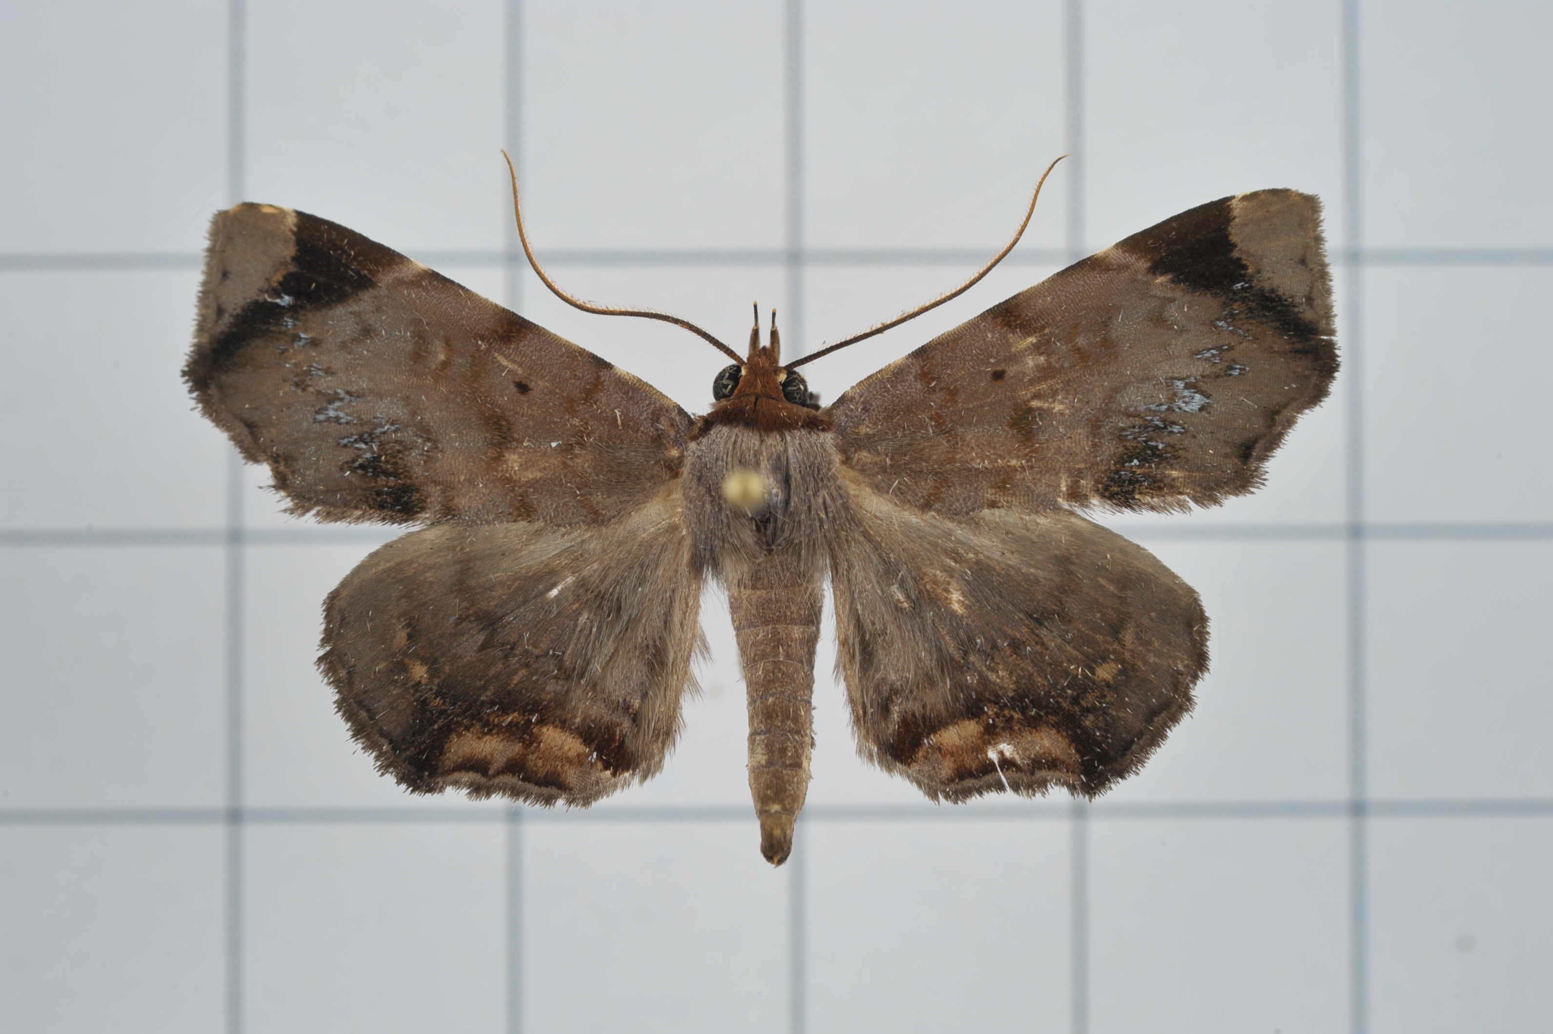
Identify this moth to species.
Mecodina albodentata
